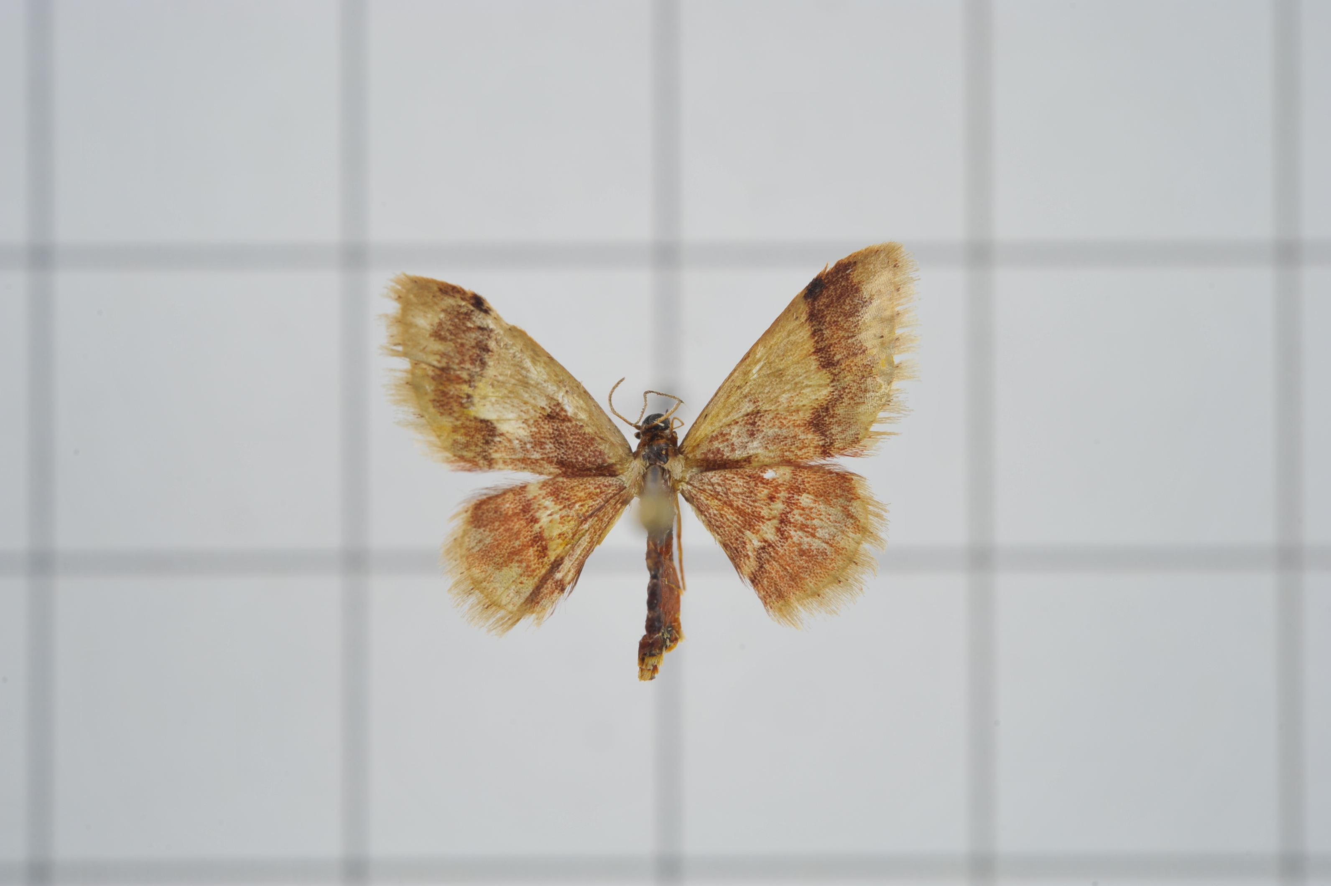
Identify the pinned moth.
Idaea methaemaria
